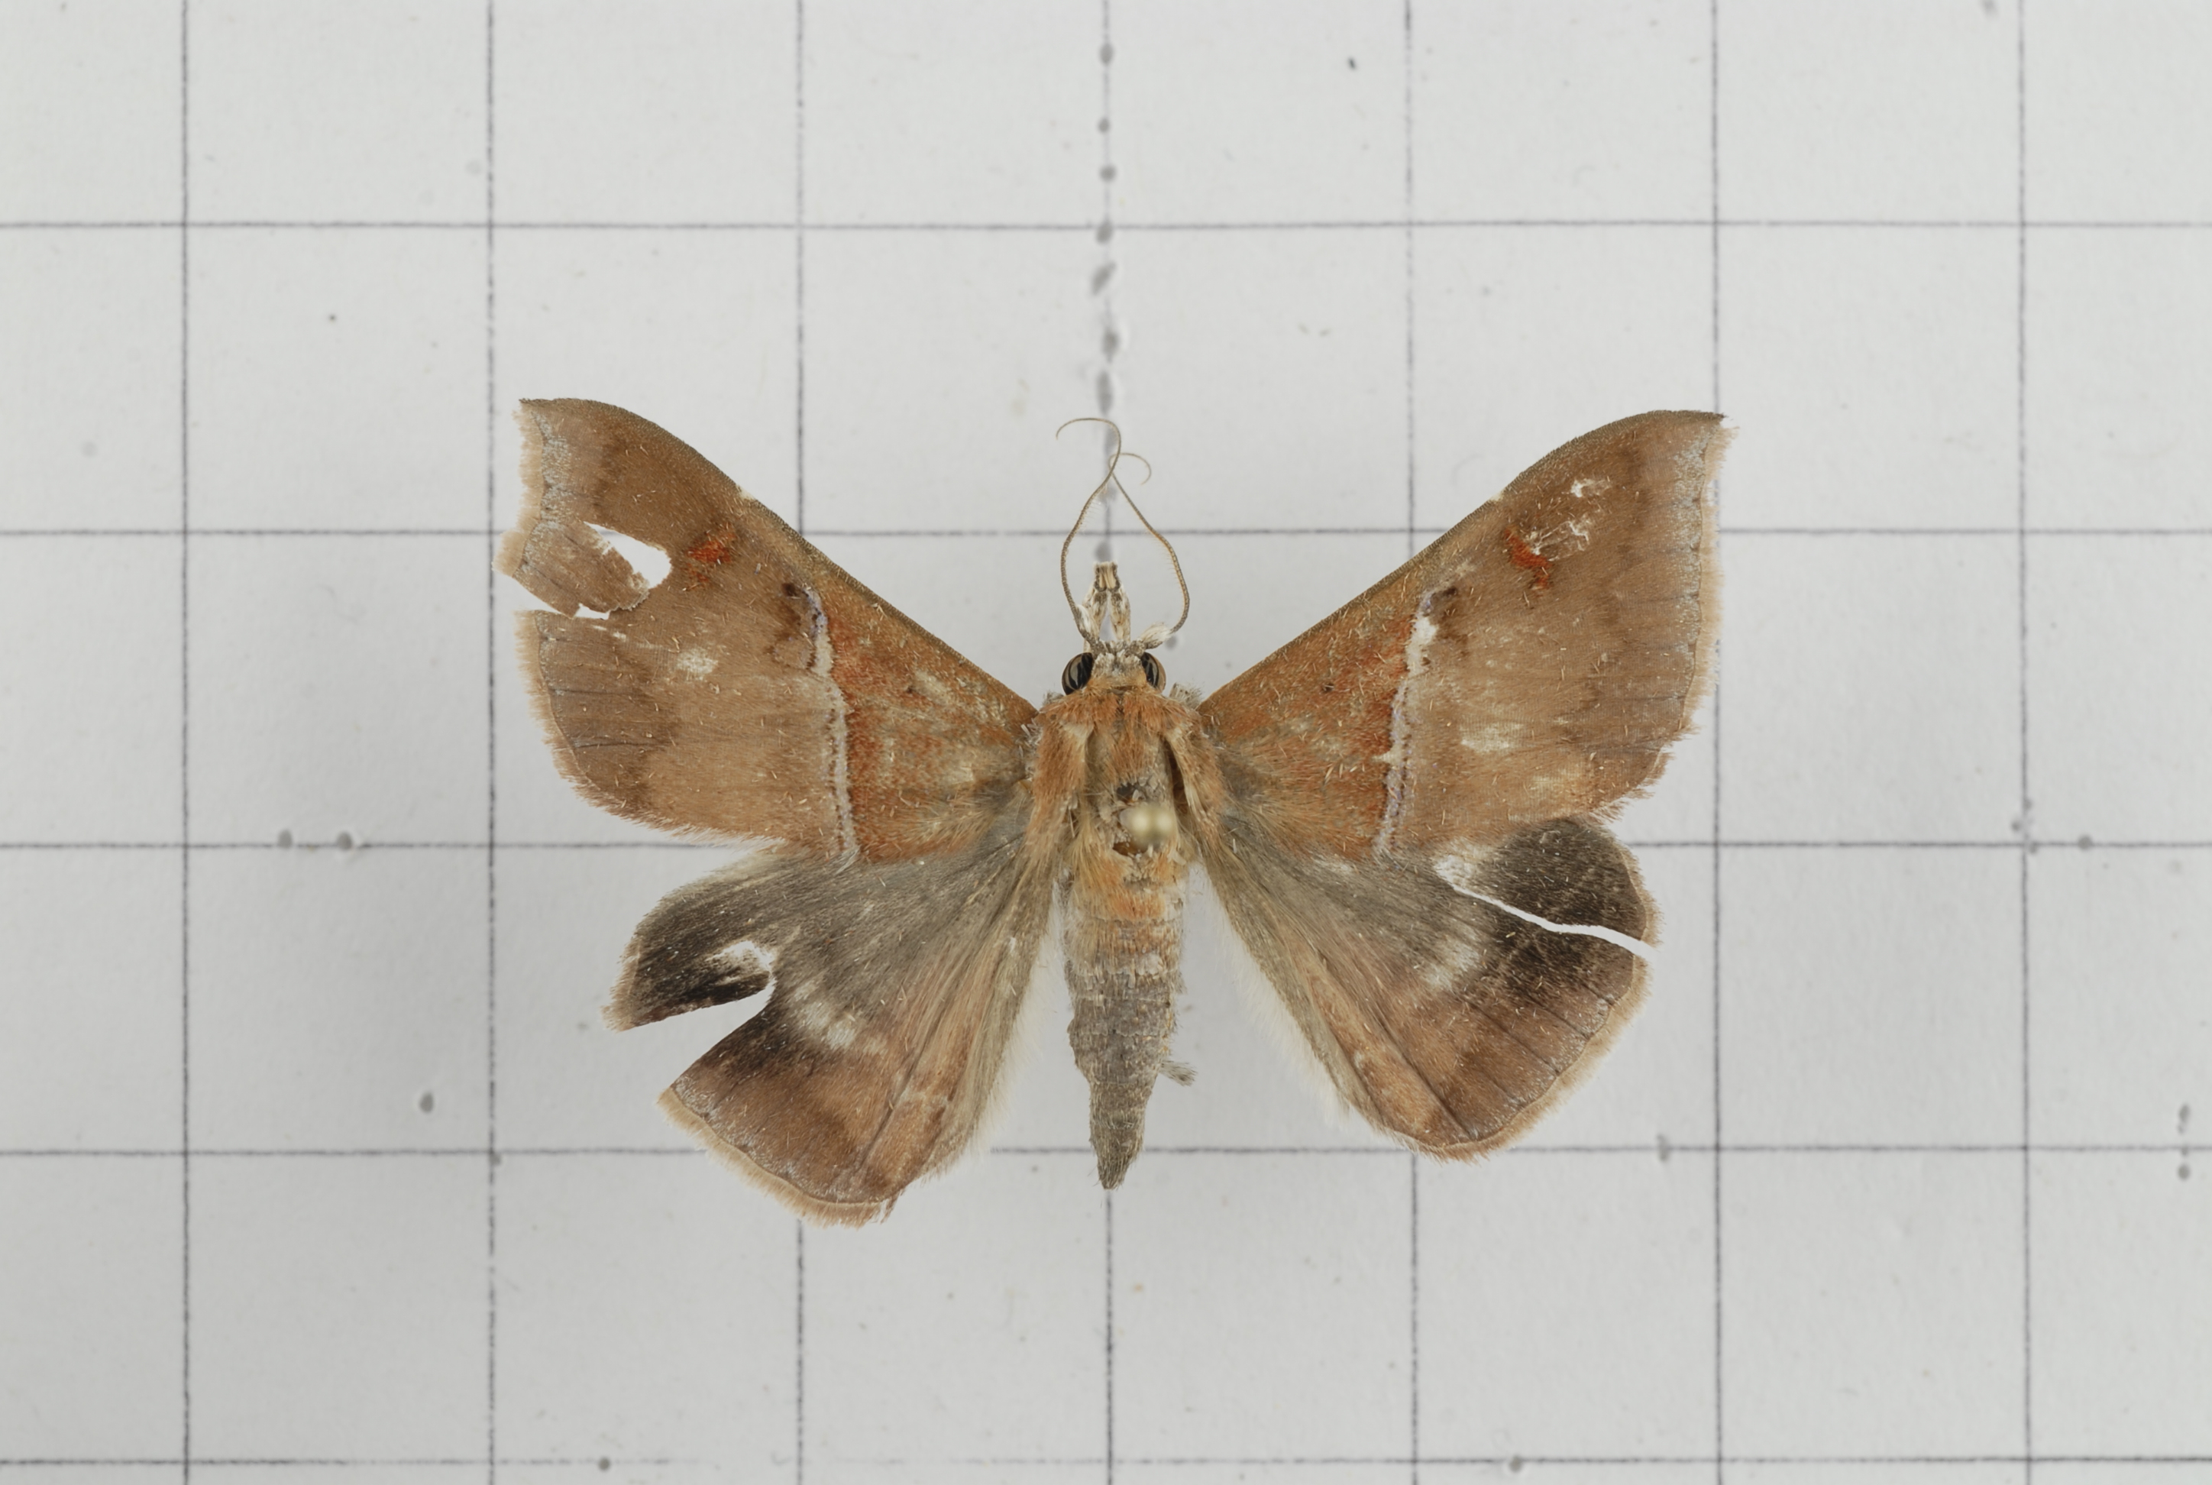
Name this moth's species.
Sympis rufibasis
